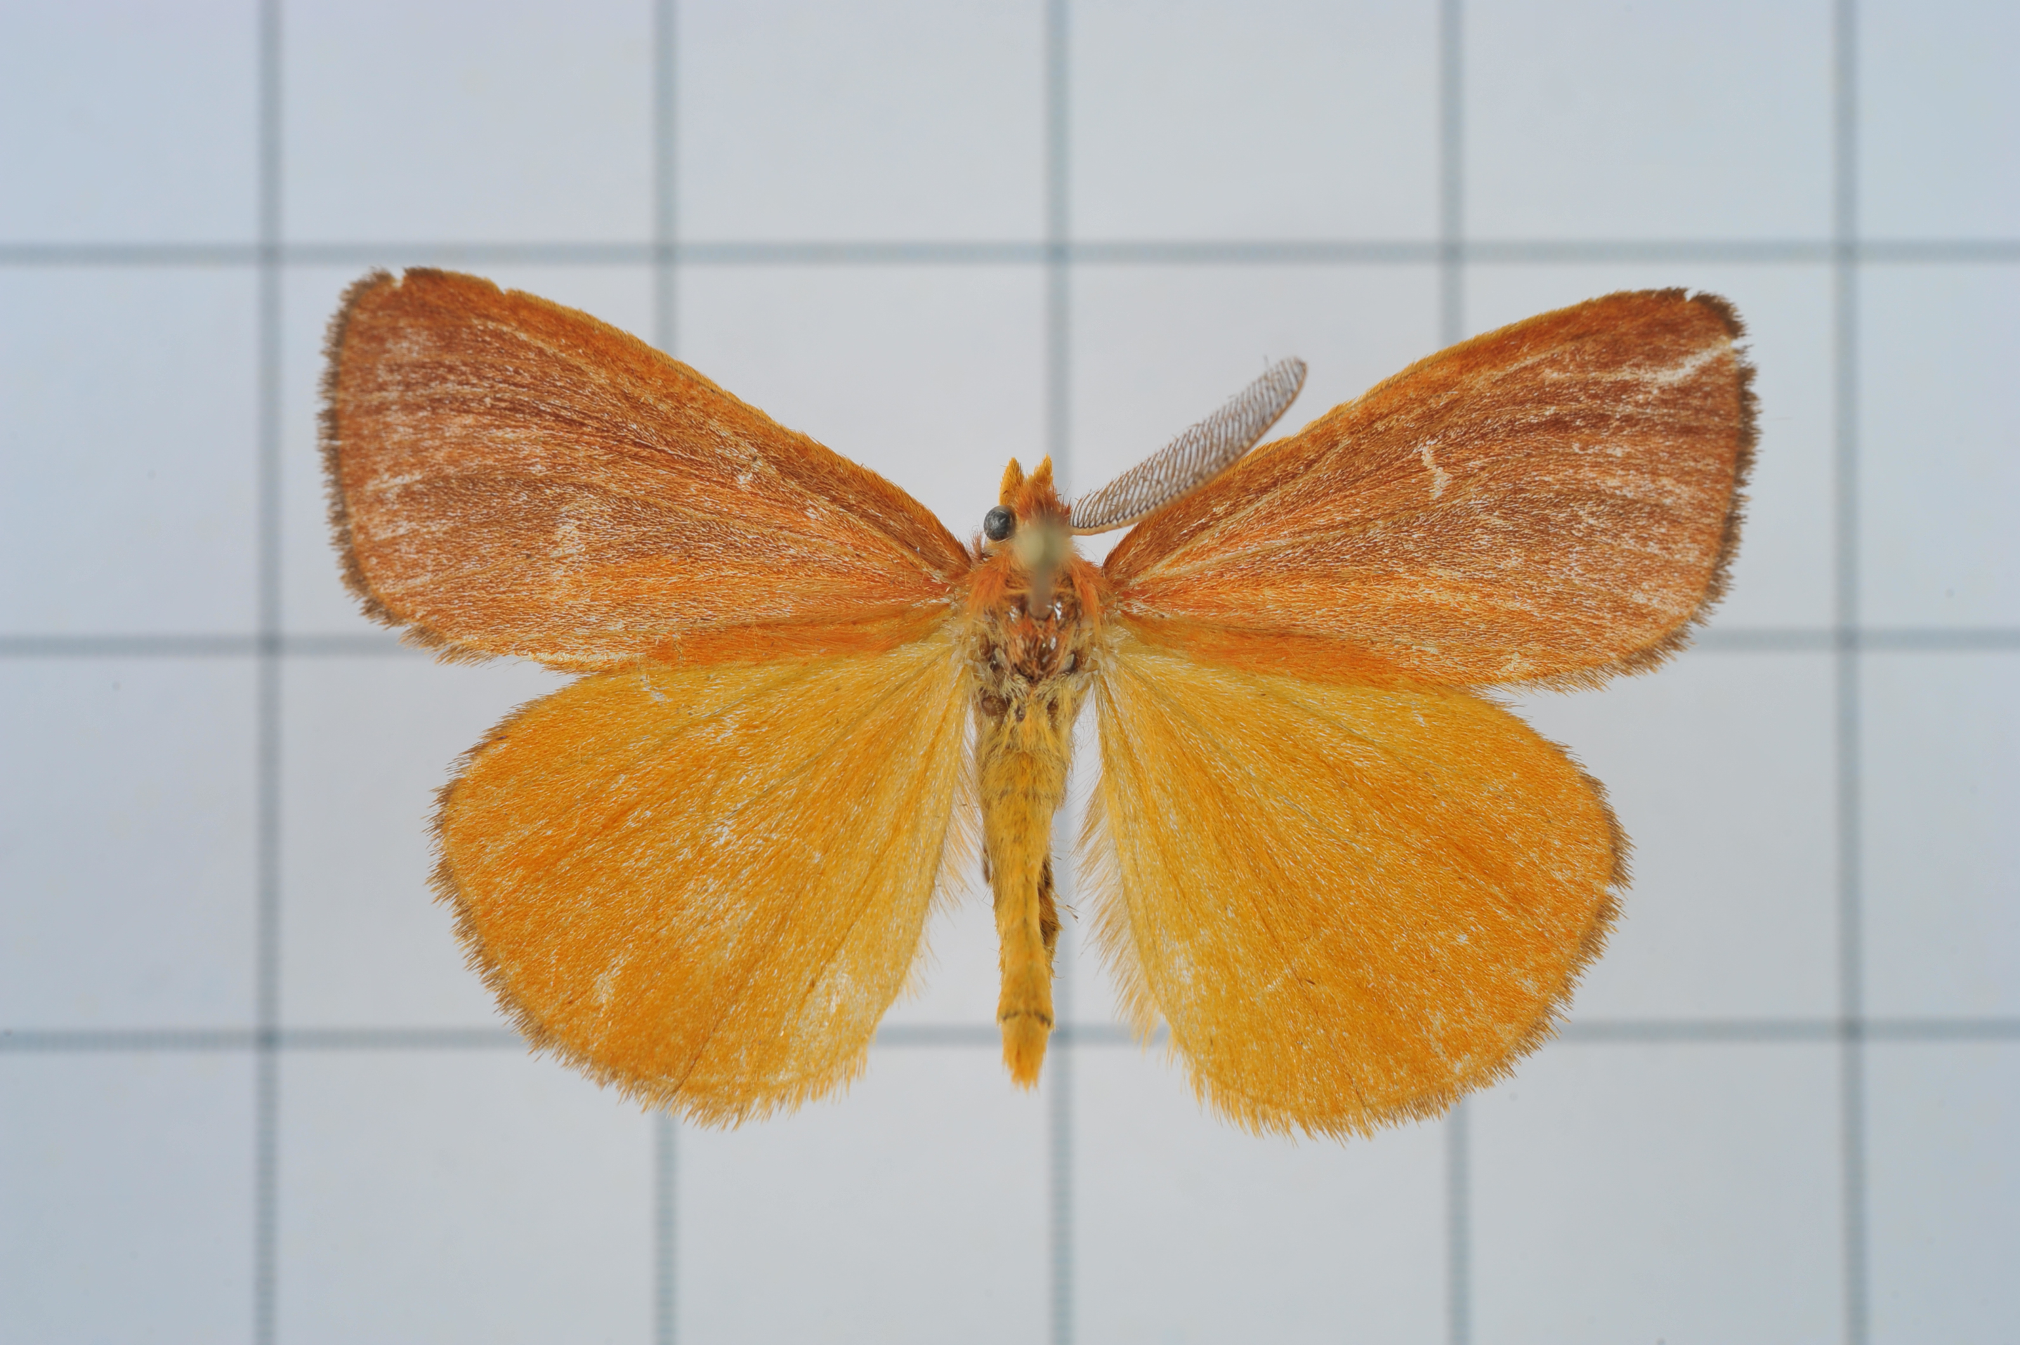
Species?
Pantana substrigosa
